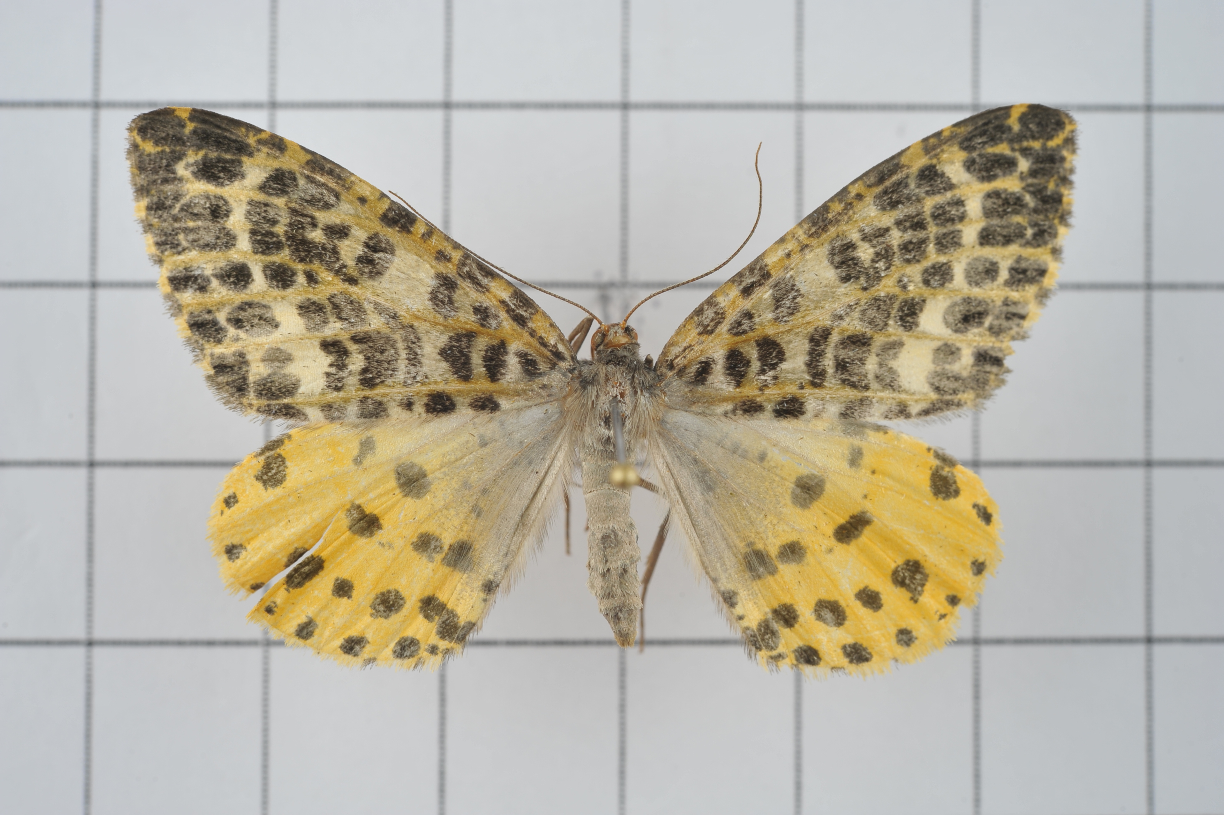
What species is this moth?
Arichanna ochrivena
